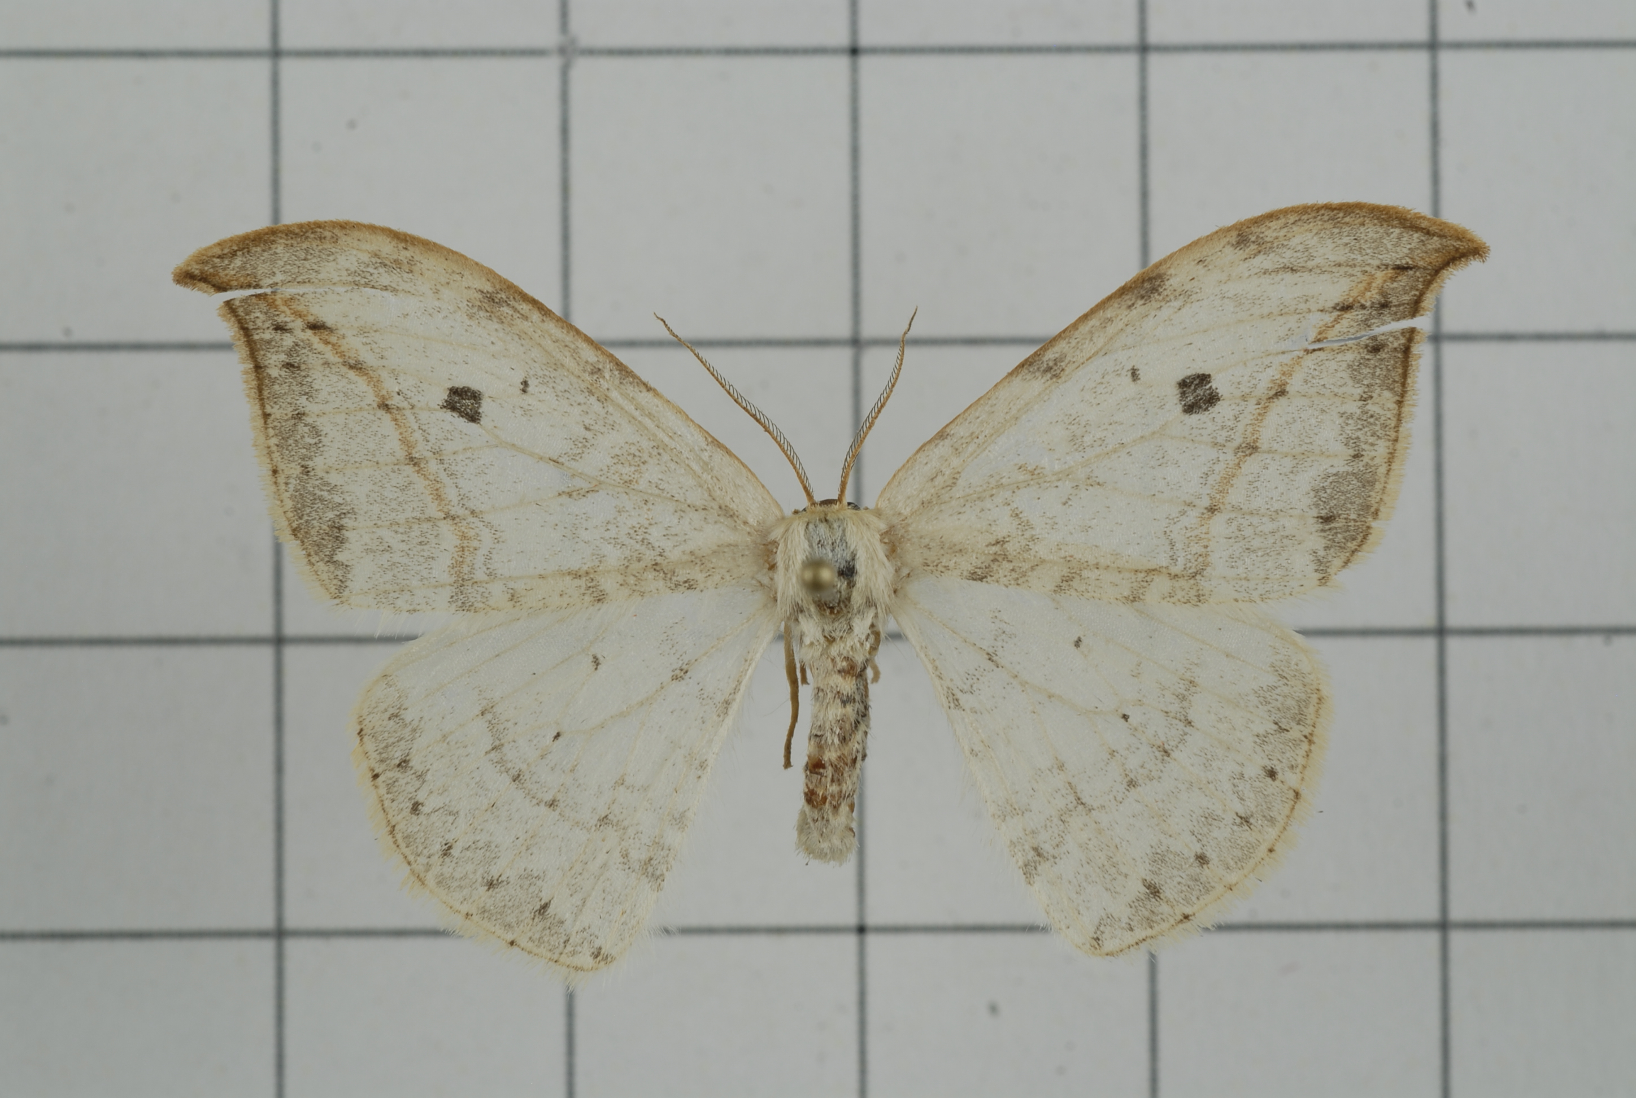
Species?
Drepana pallida nigromaculata
